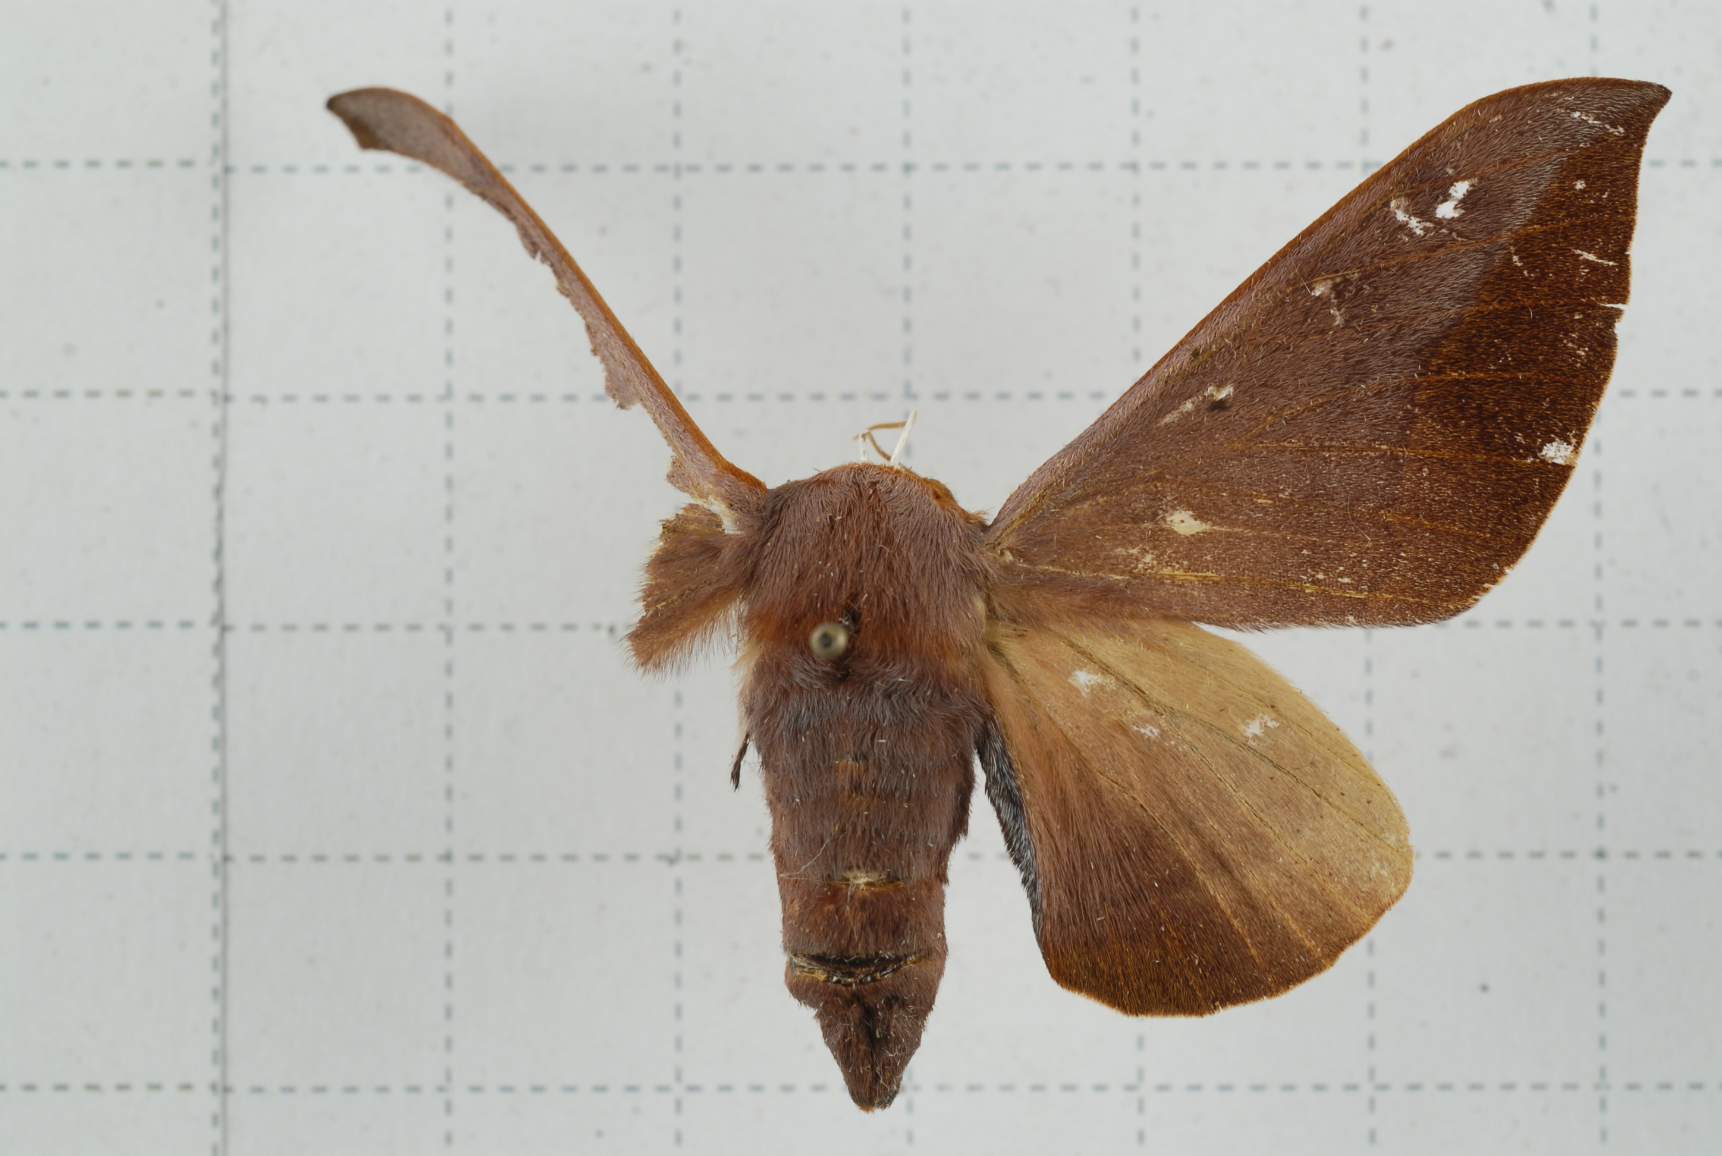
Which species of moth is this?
Smerkata fusca
